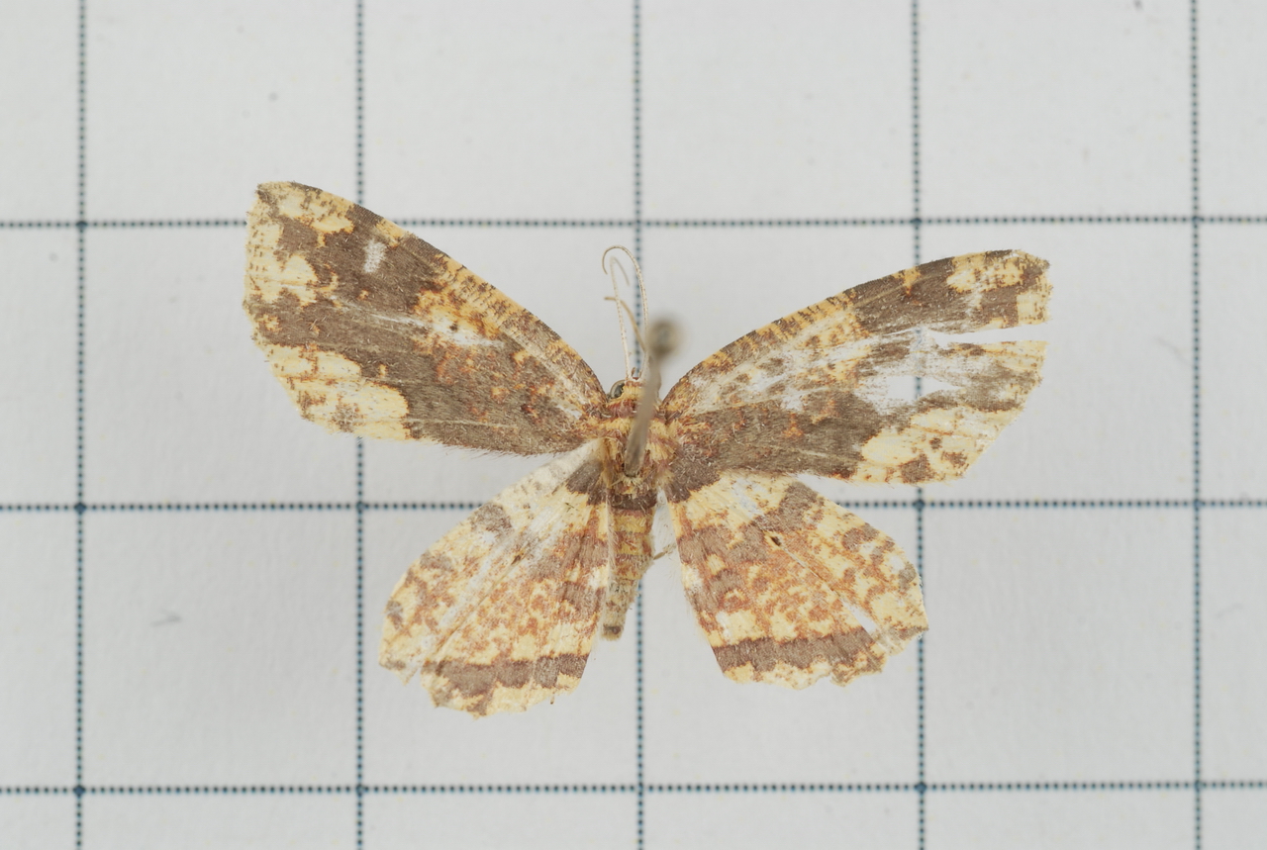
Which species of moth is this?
Yashmakia suffusa
